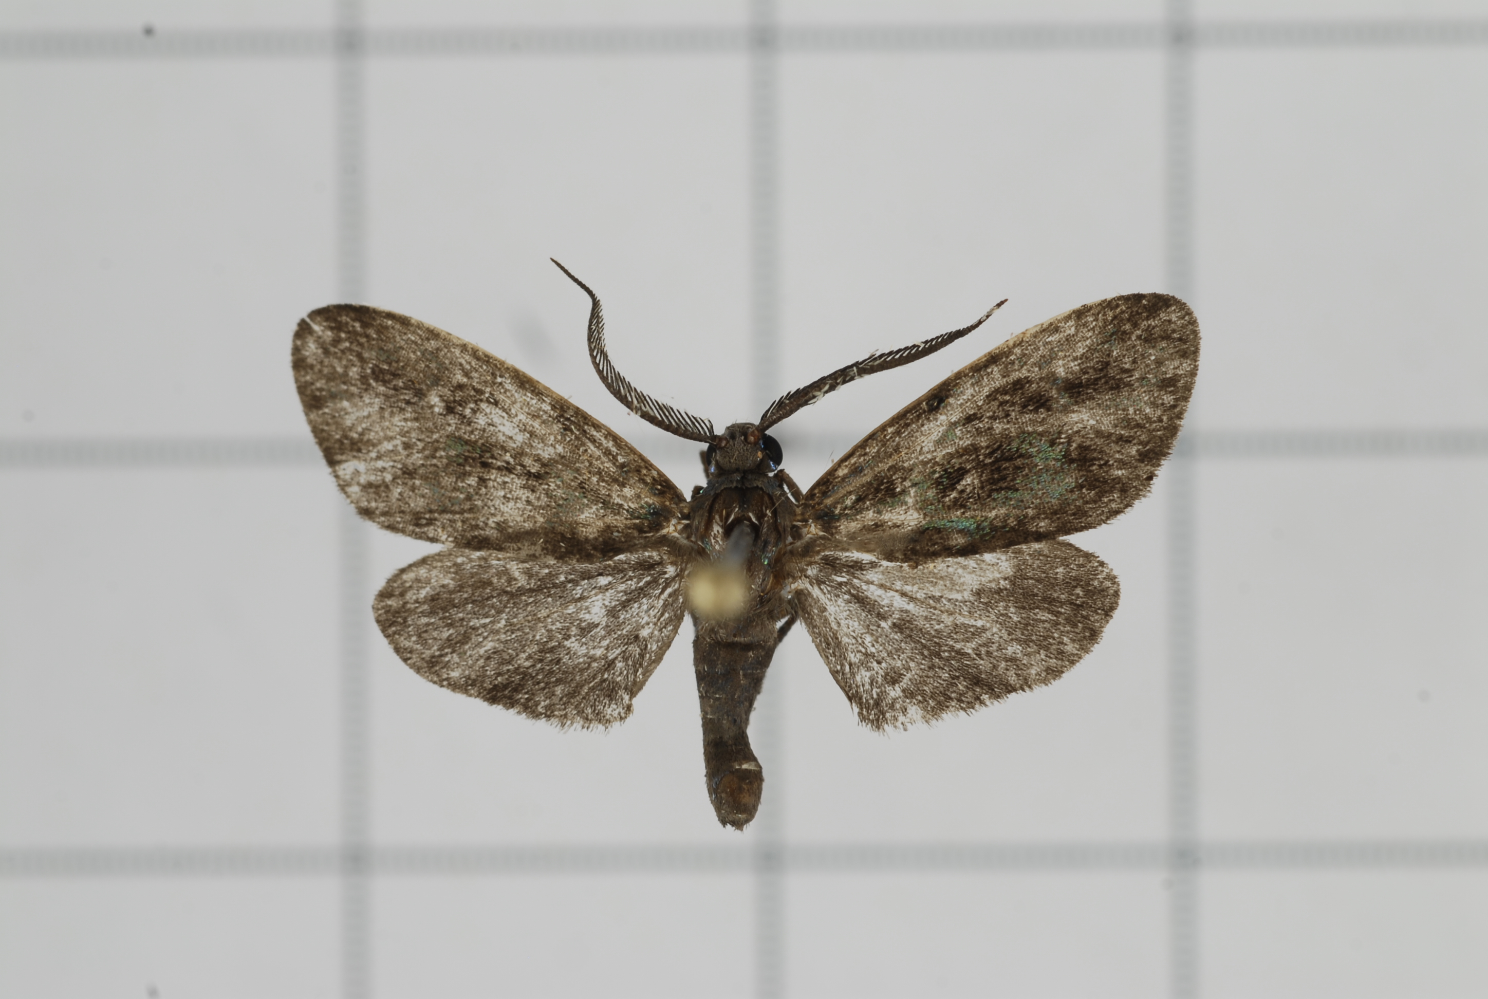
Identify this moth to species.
Clelea formosana simplicior
